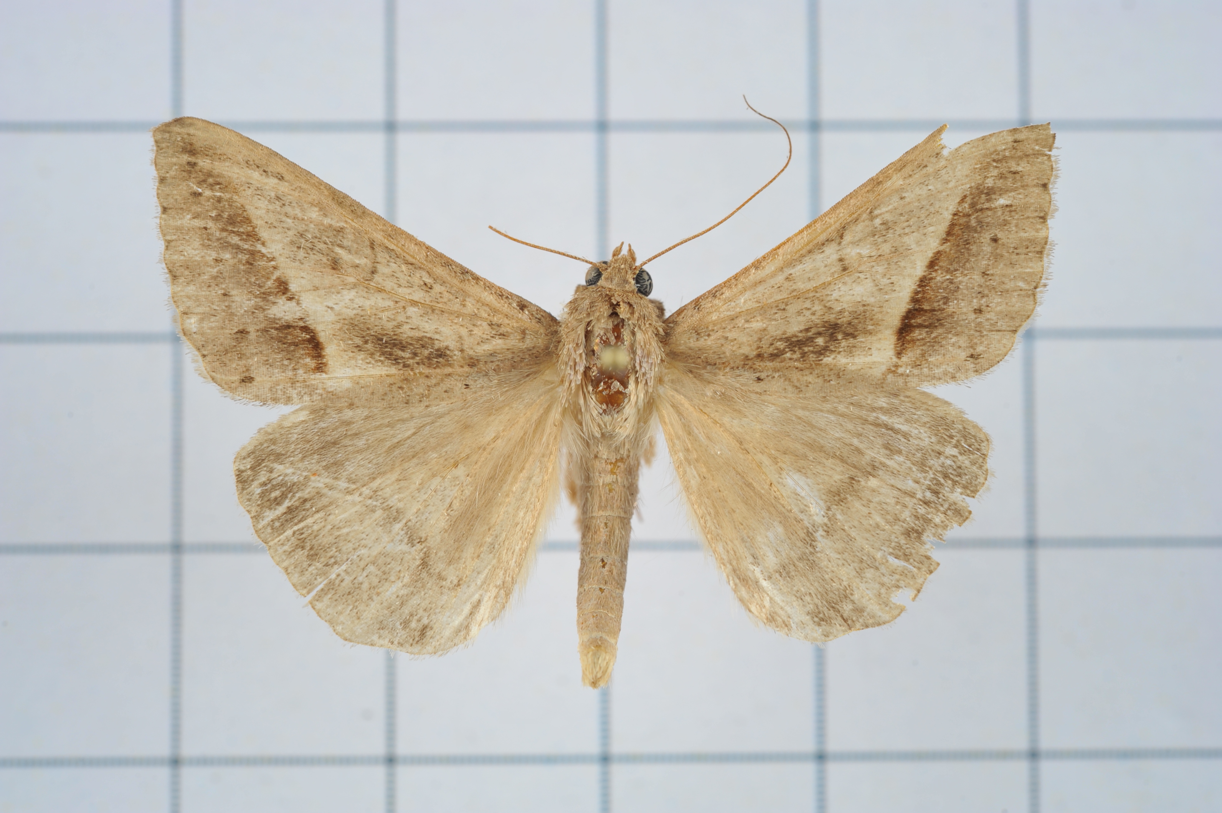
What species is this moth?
Mocis frugalis
